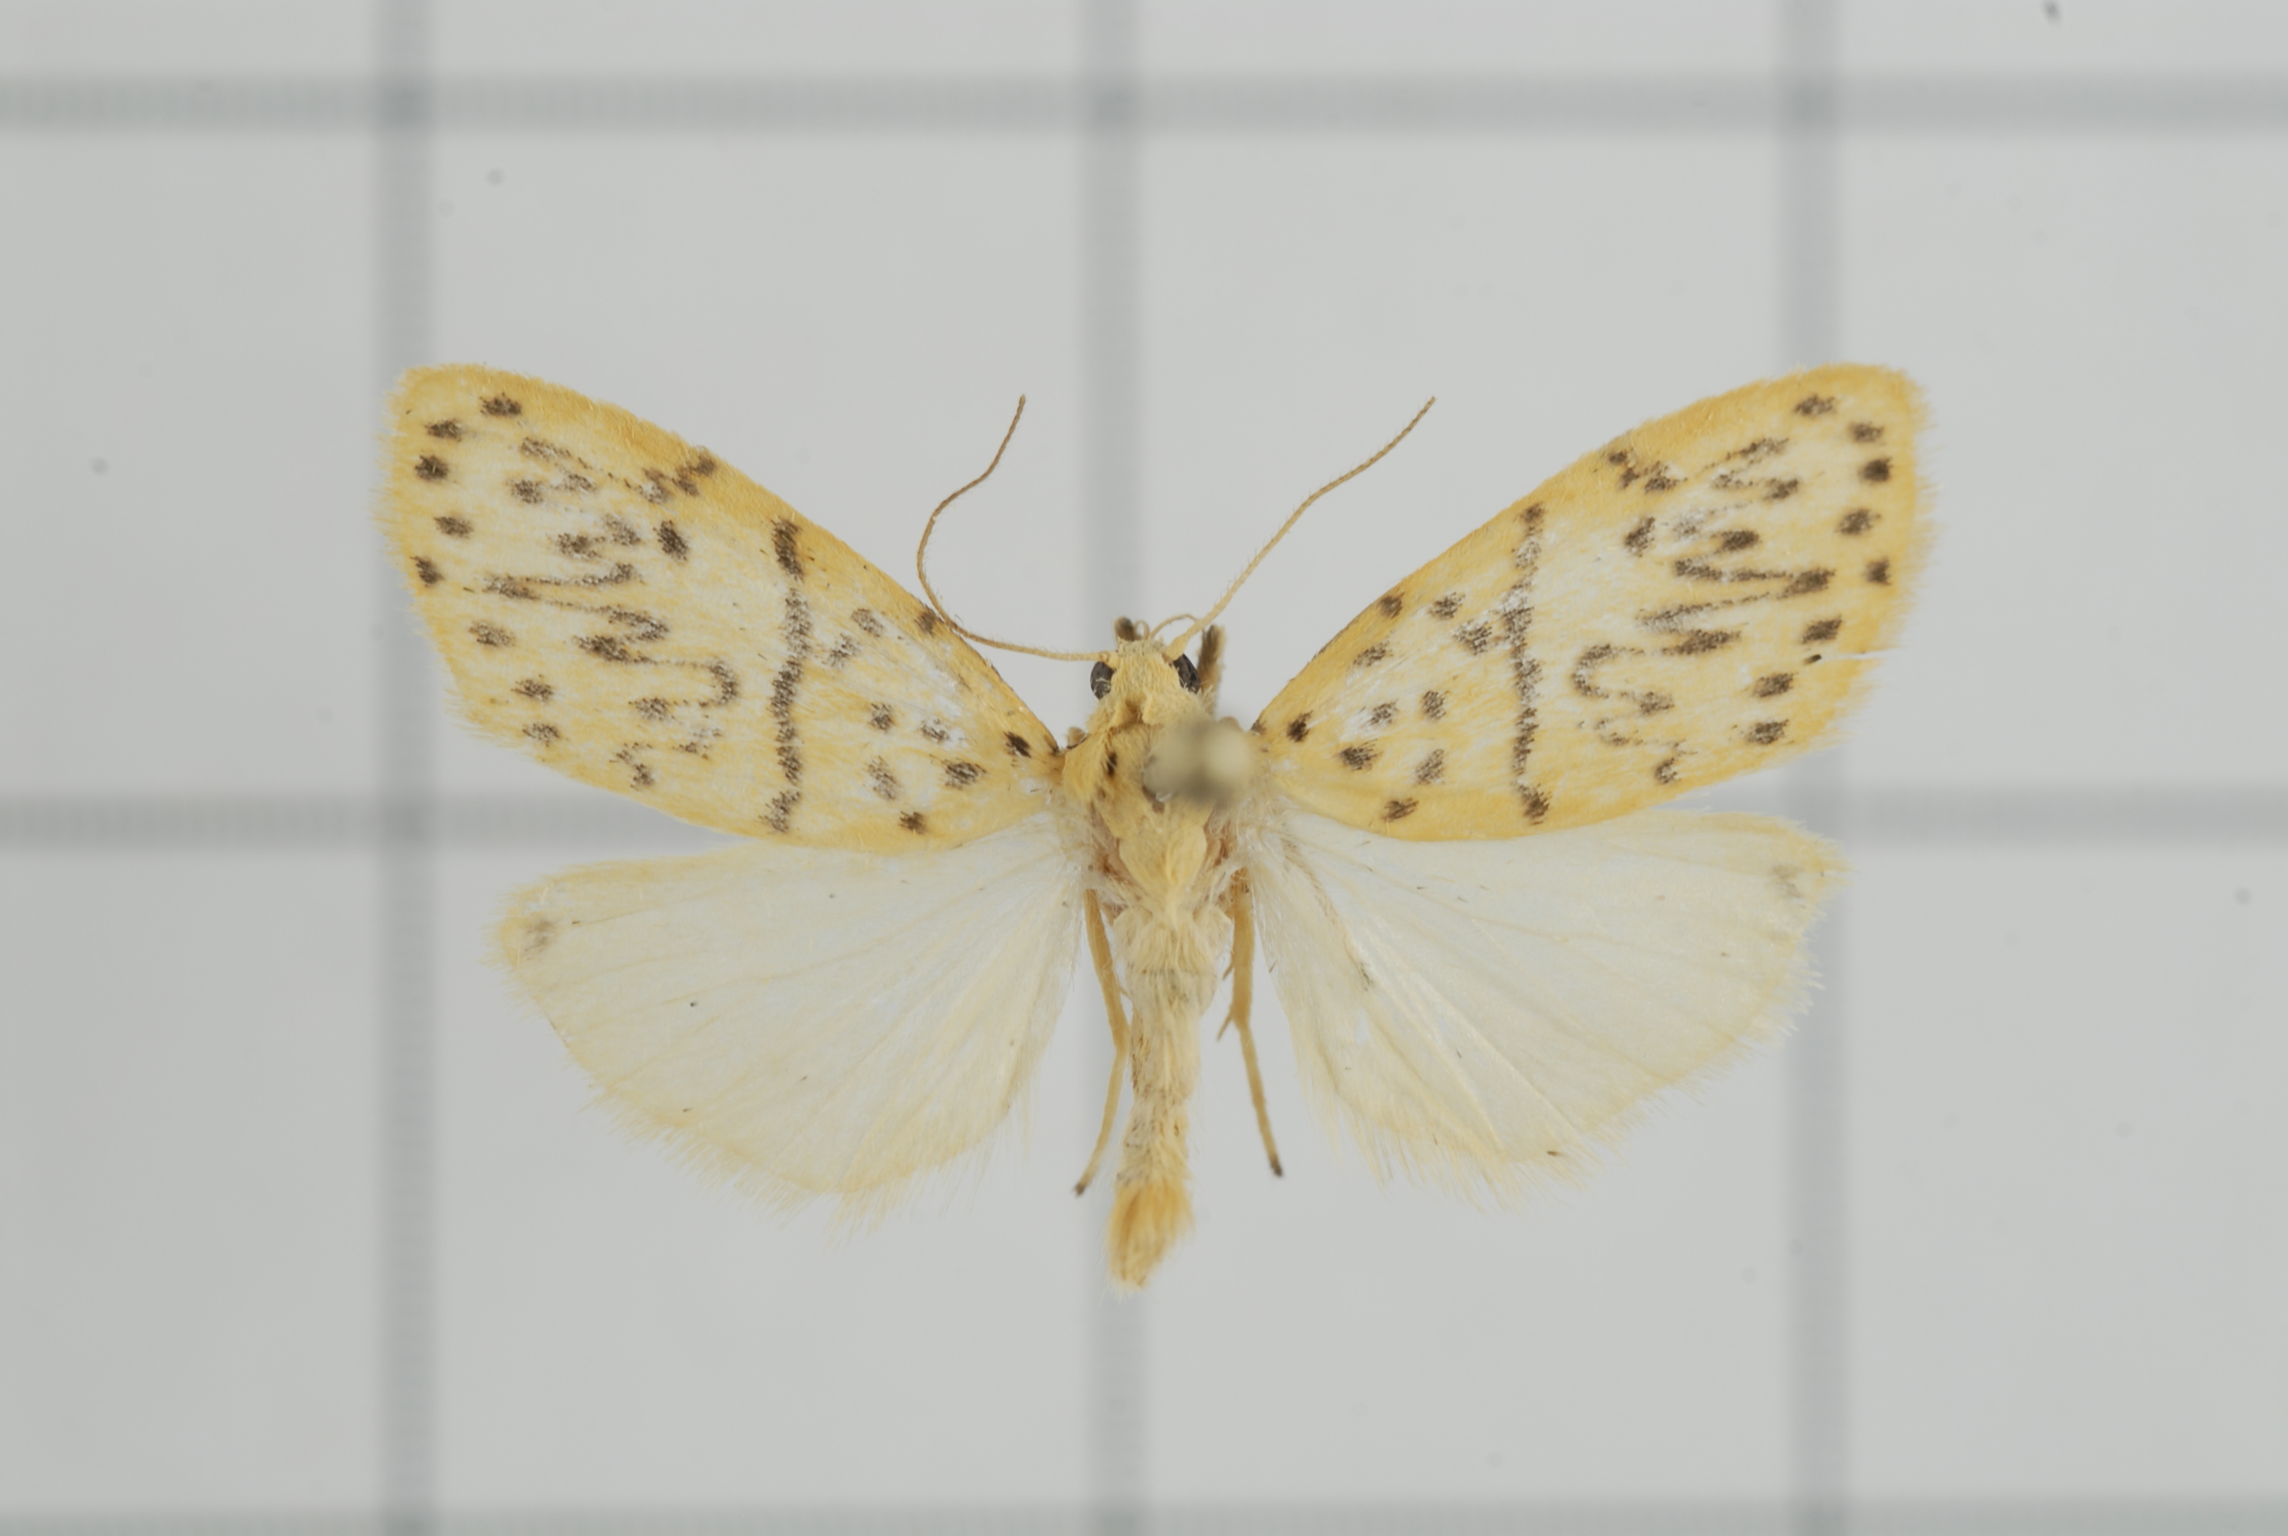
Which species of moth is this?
Huangilene alikangiae alikangiae
